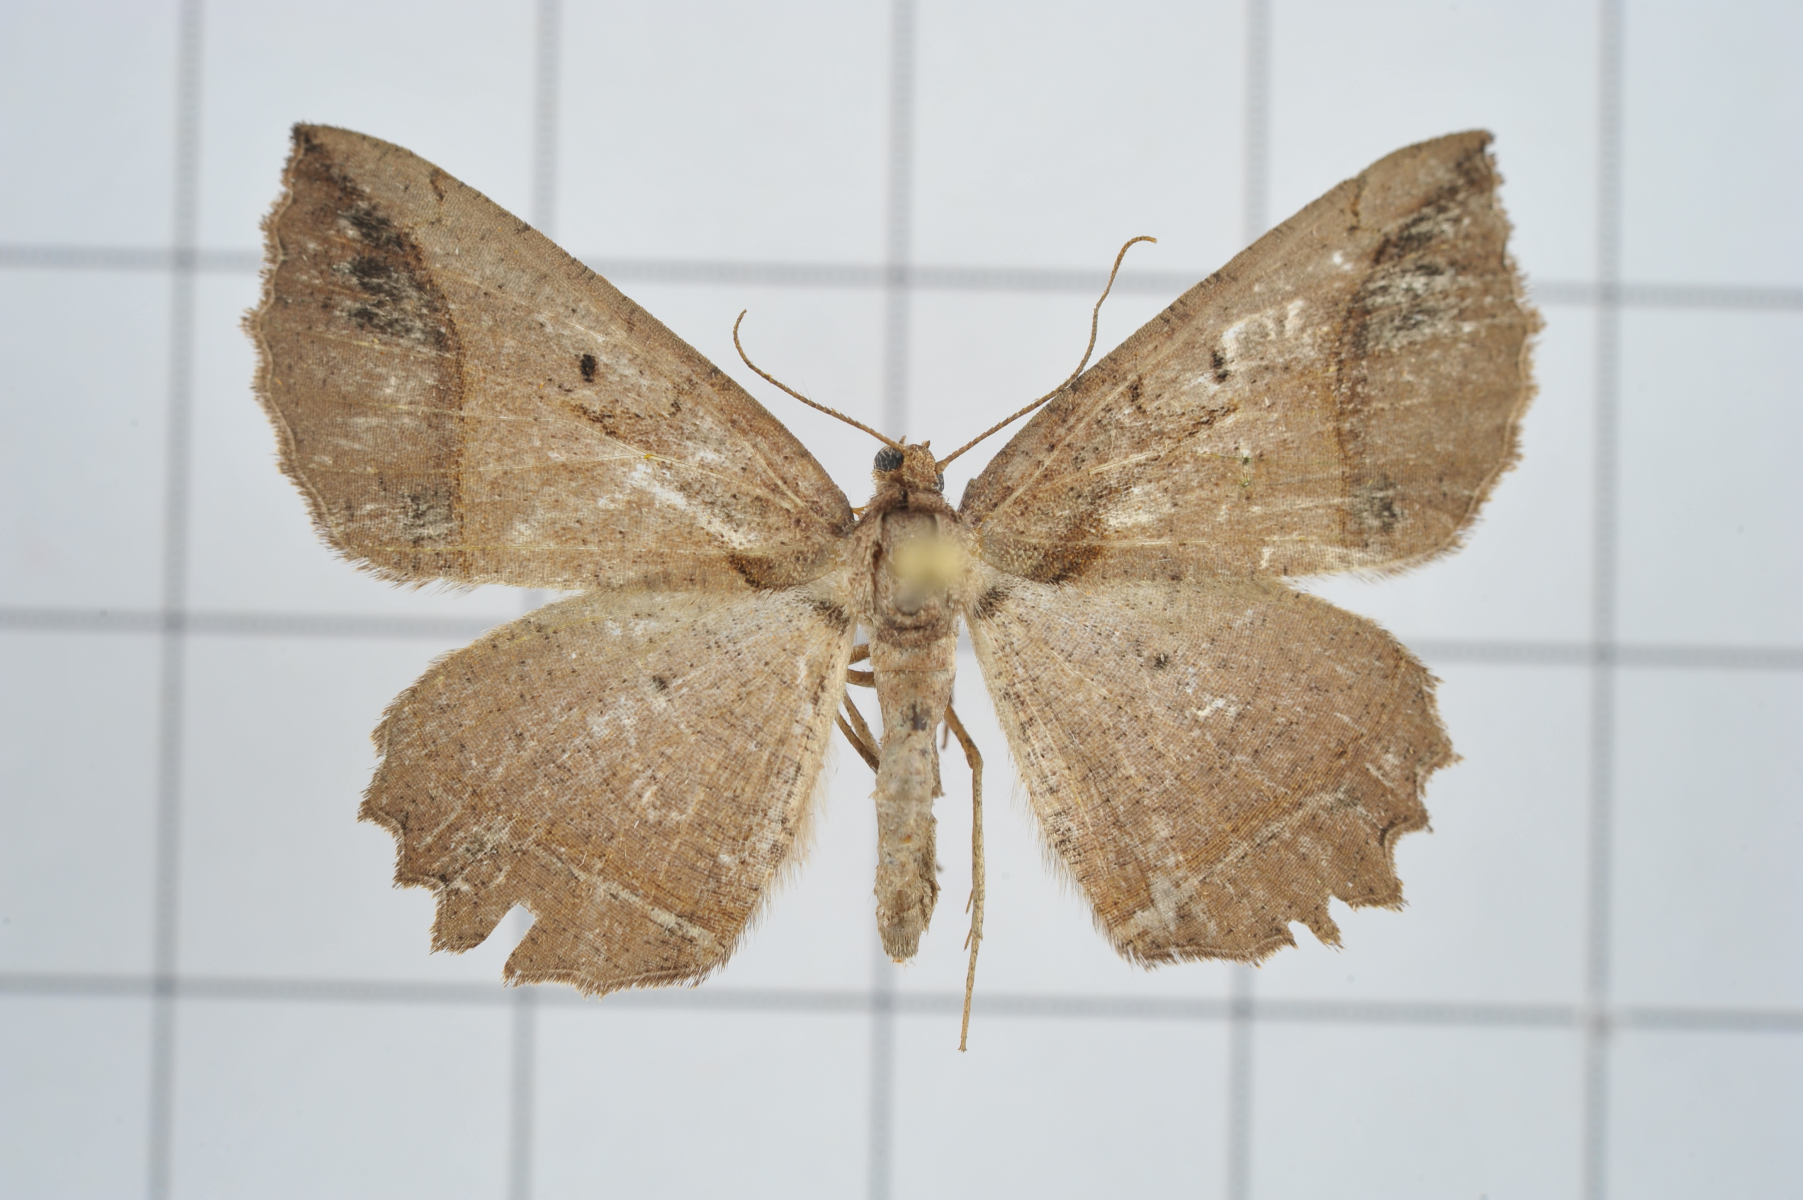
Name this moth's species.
Menophra taiwana
